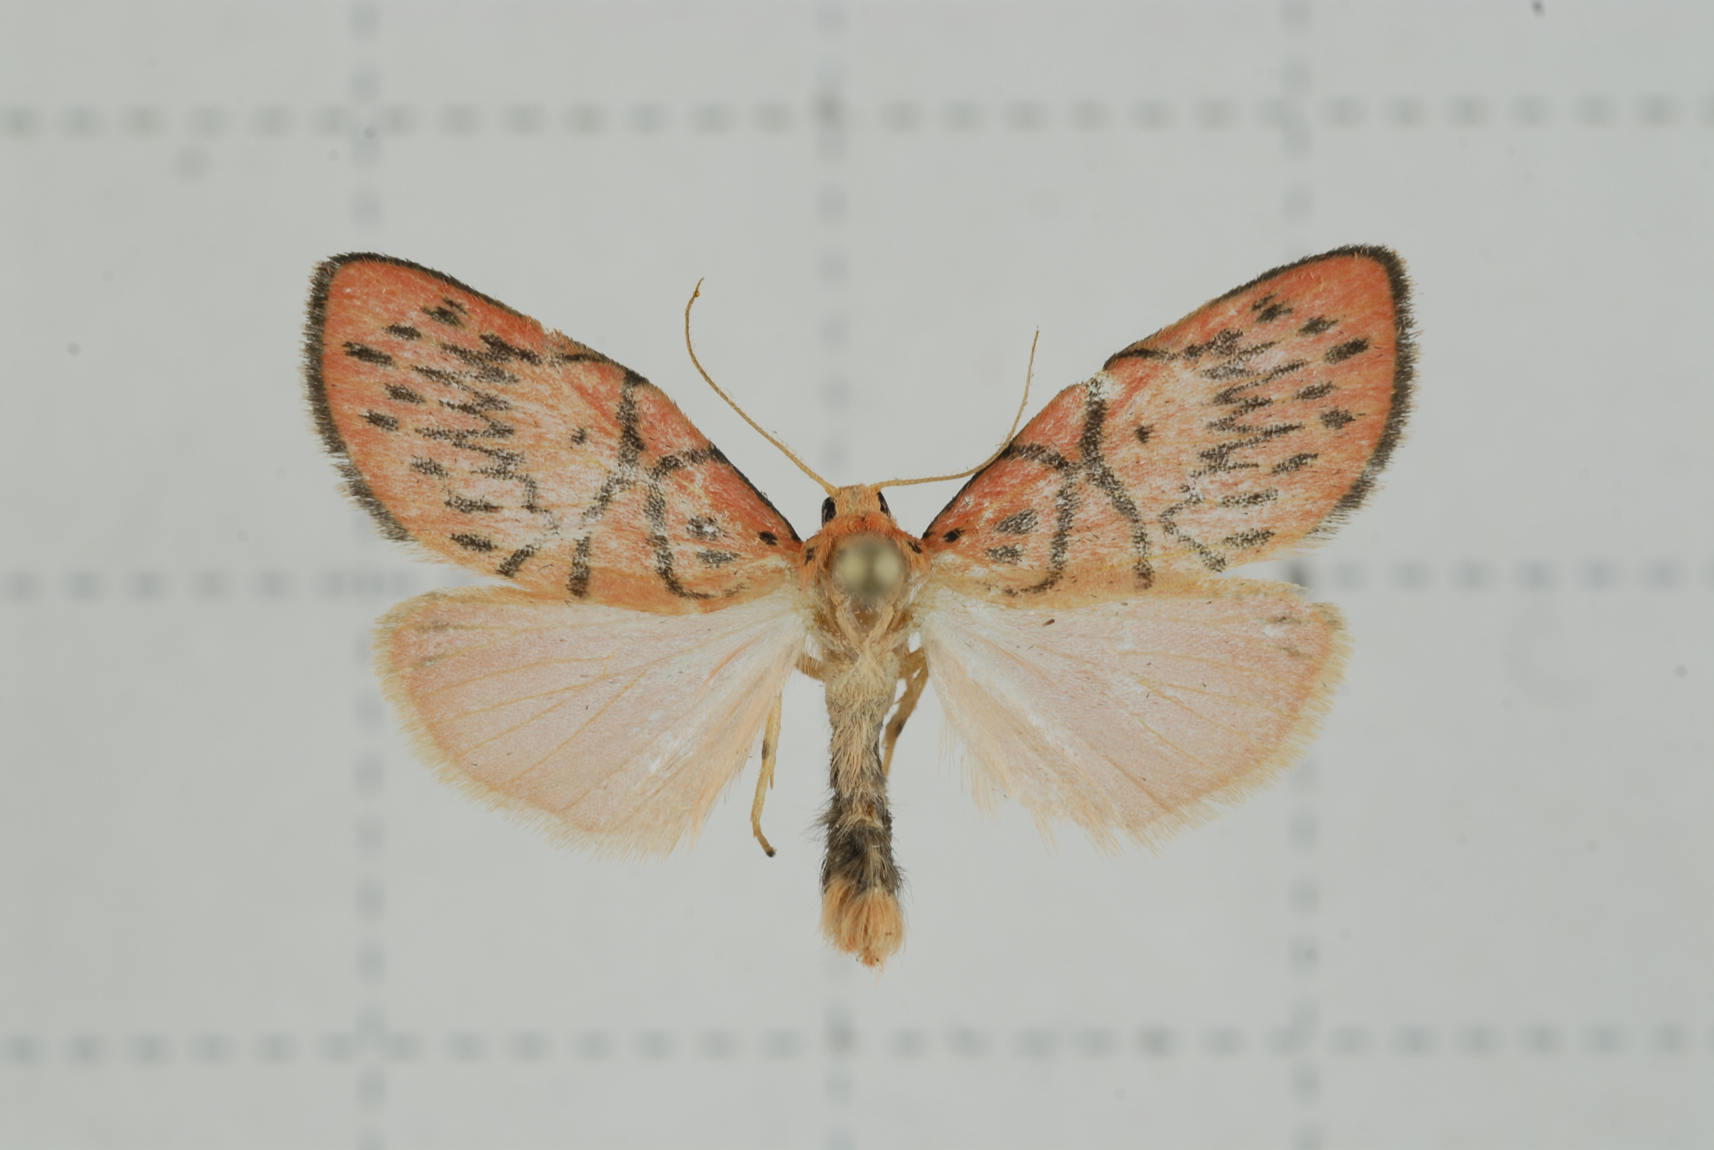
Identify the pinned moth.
Aberrasine lichenshihi
